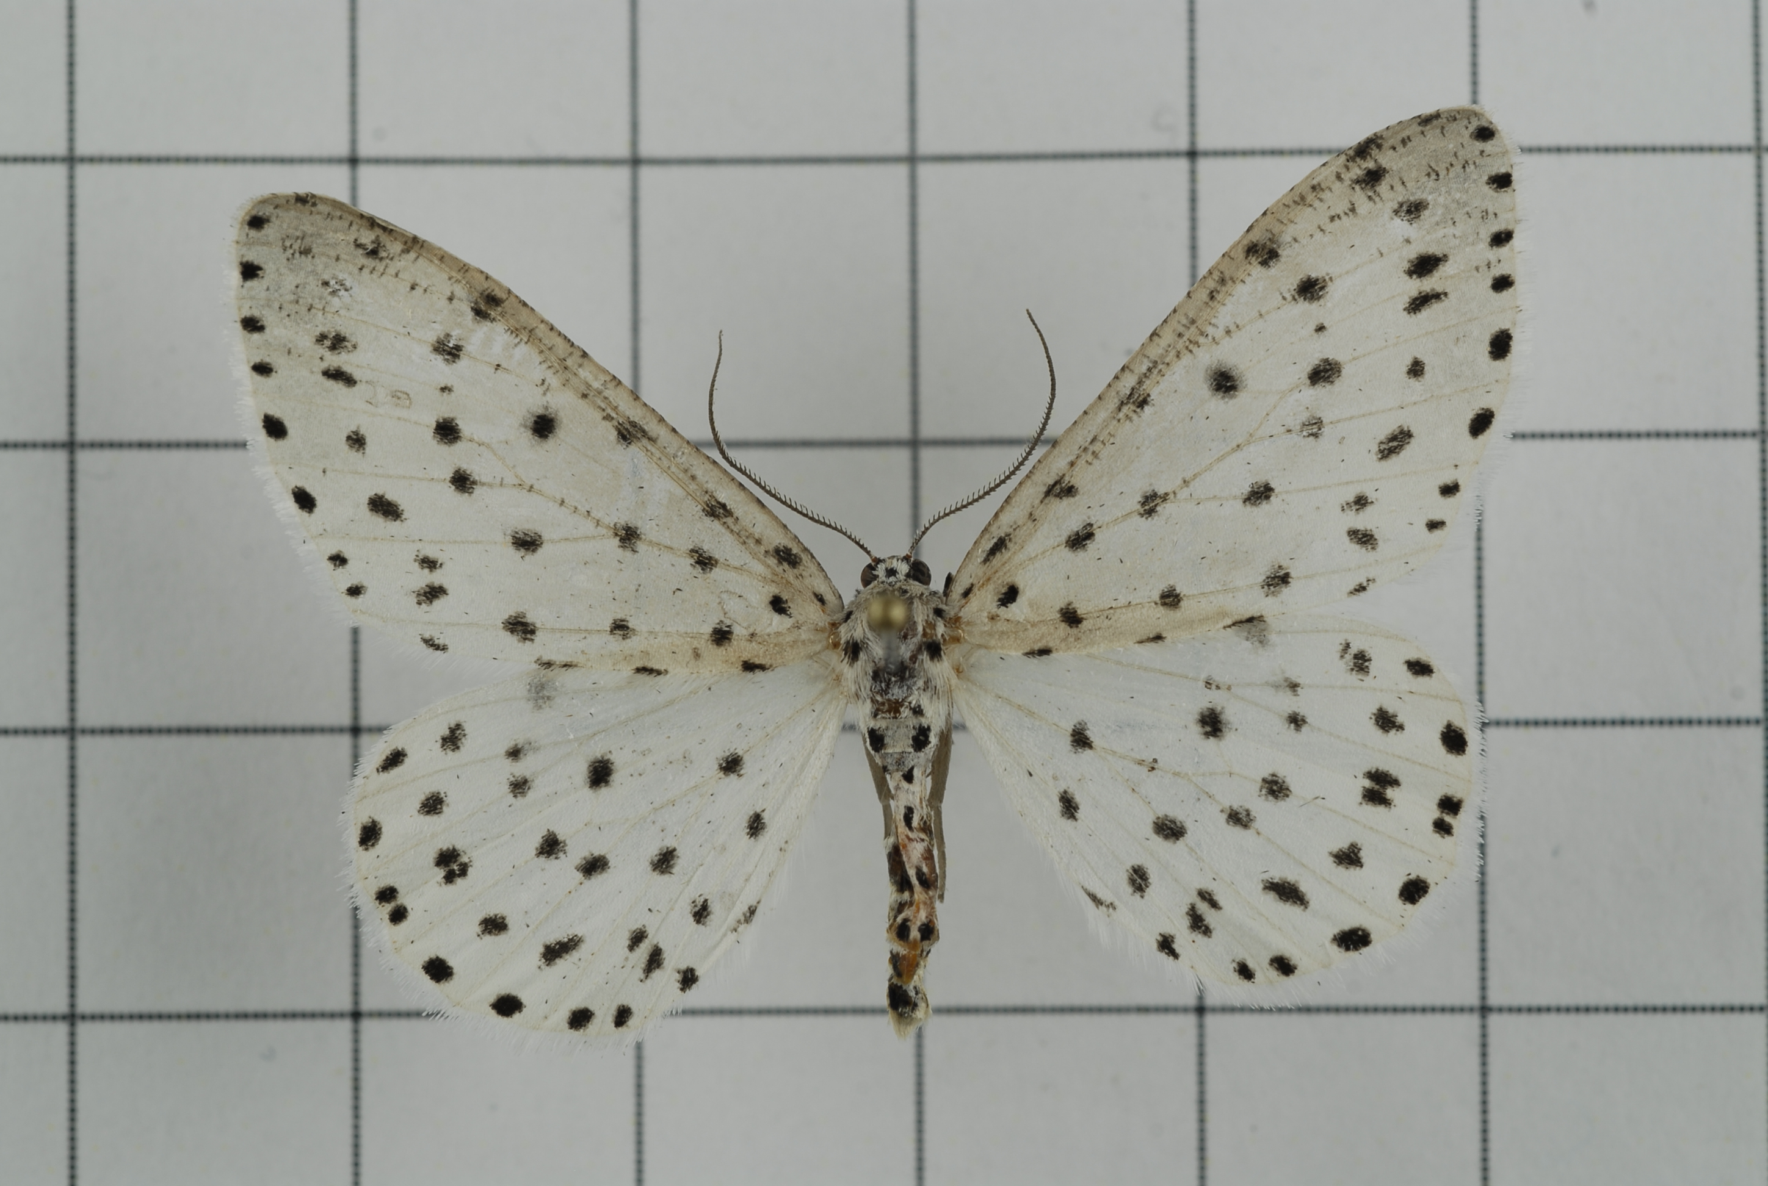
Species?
Xenoplia trivialis
